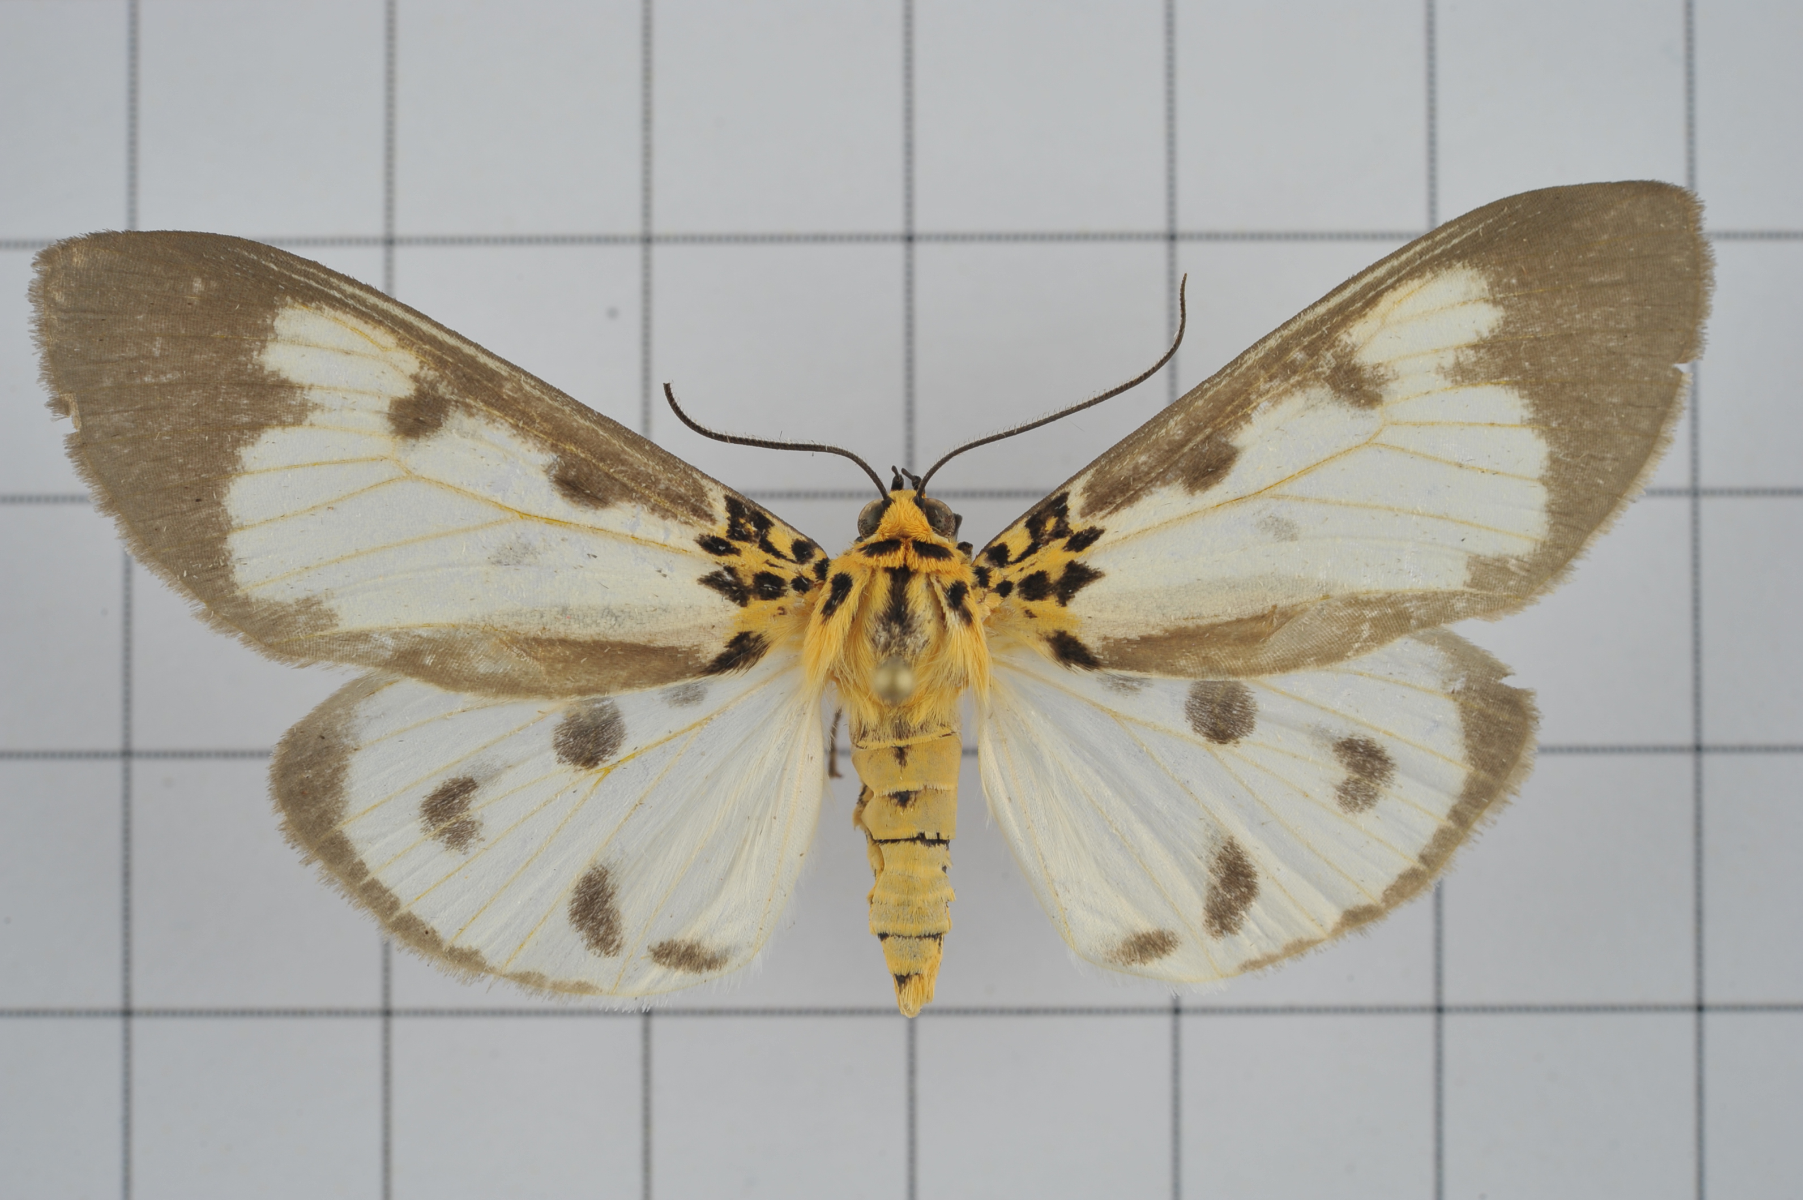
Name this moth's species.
Asota plana lacteata
